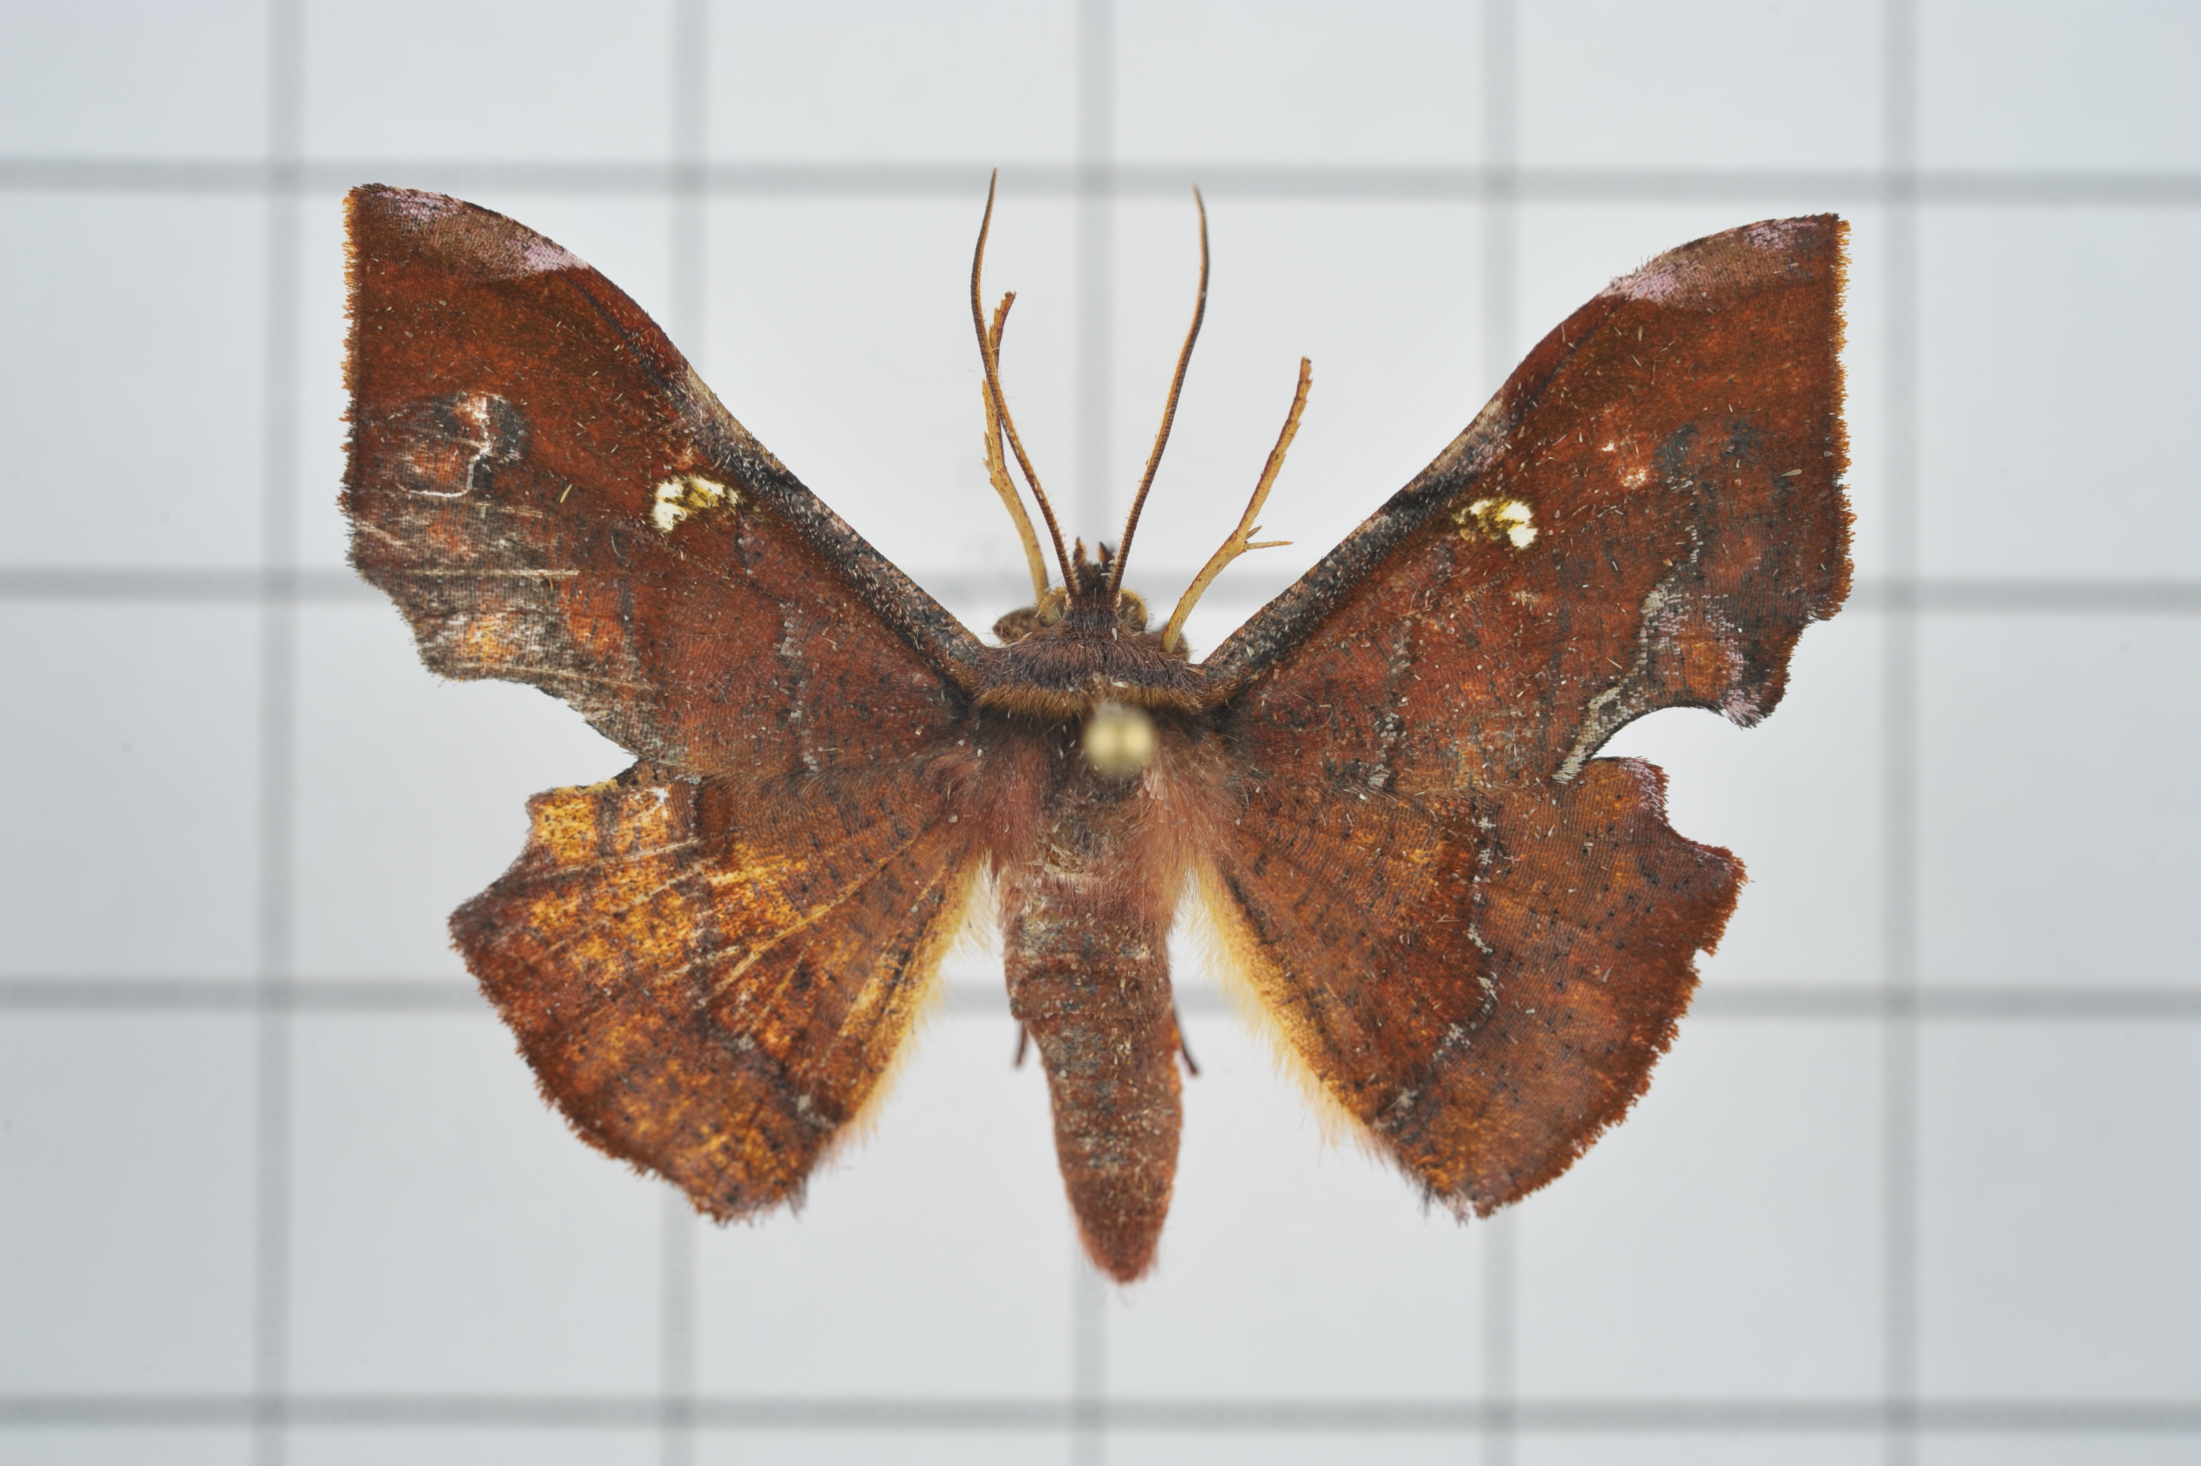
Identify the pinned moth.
Fascellina chromataria
